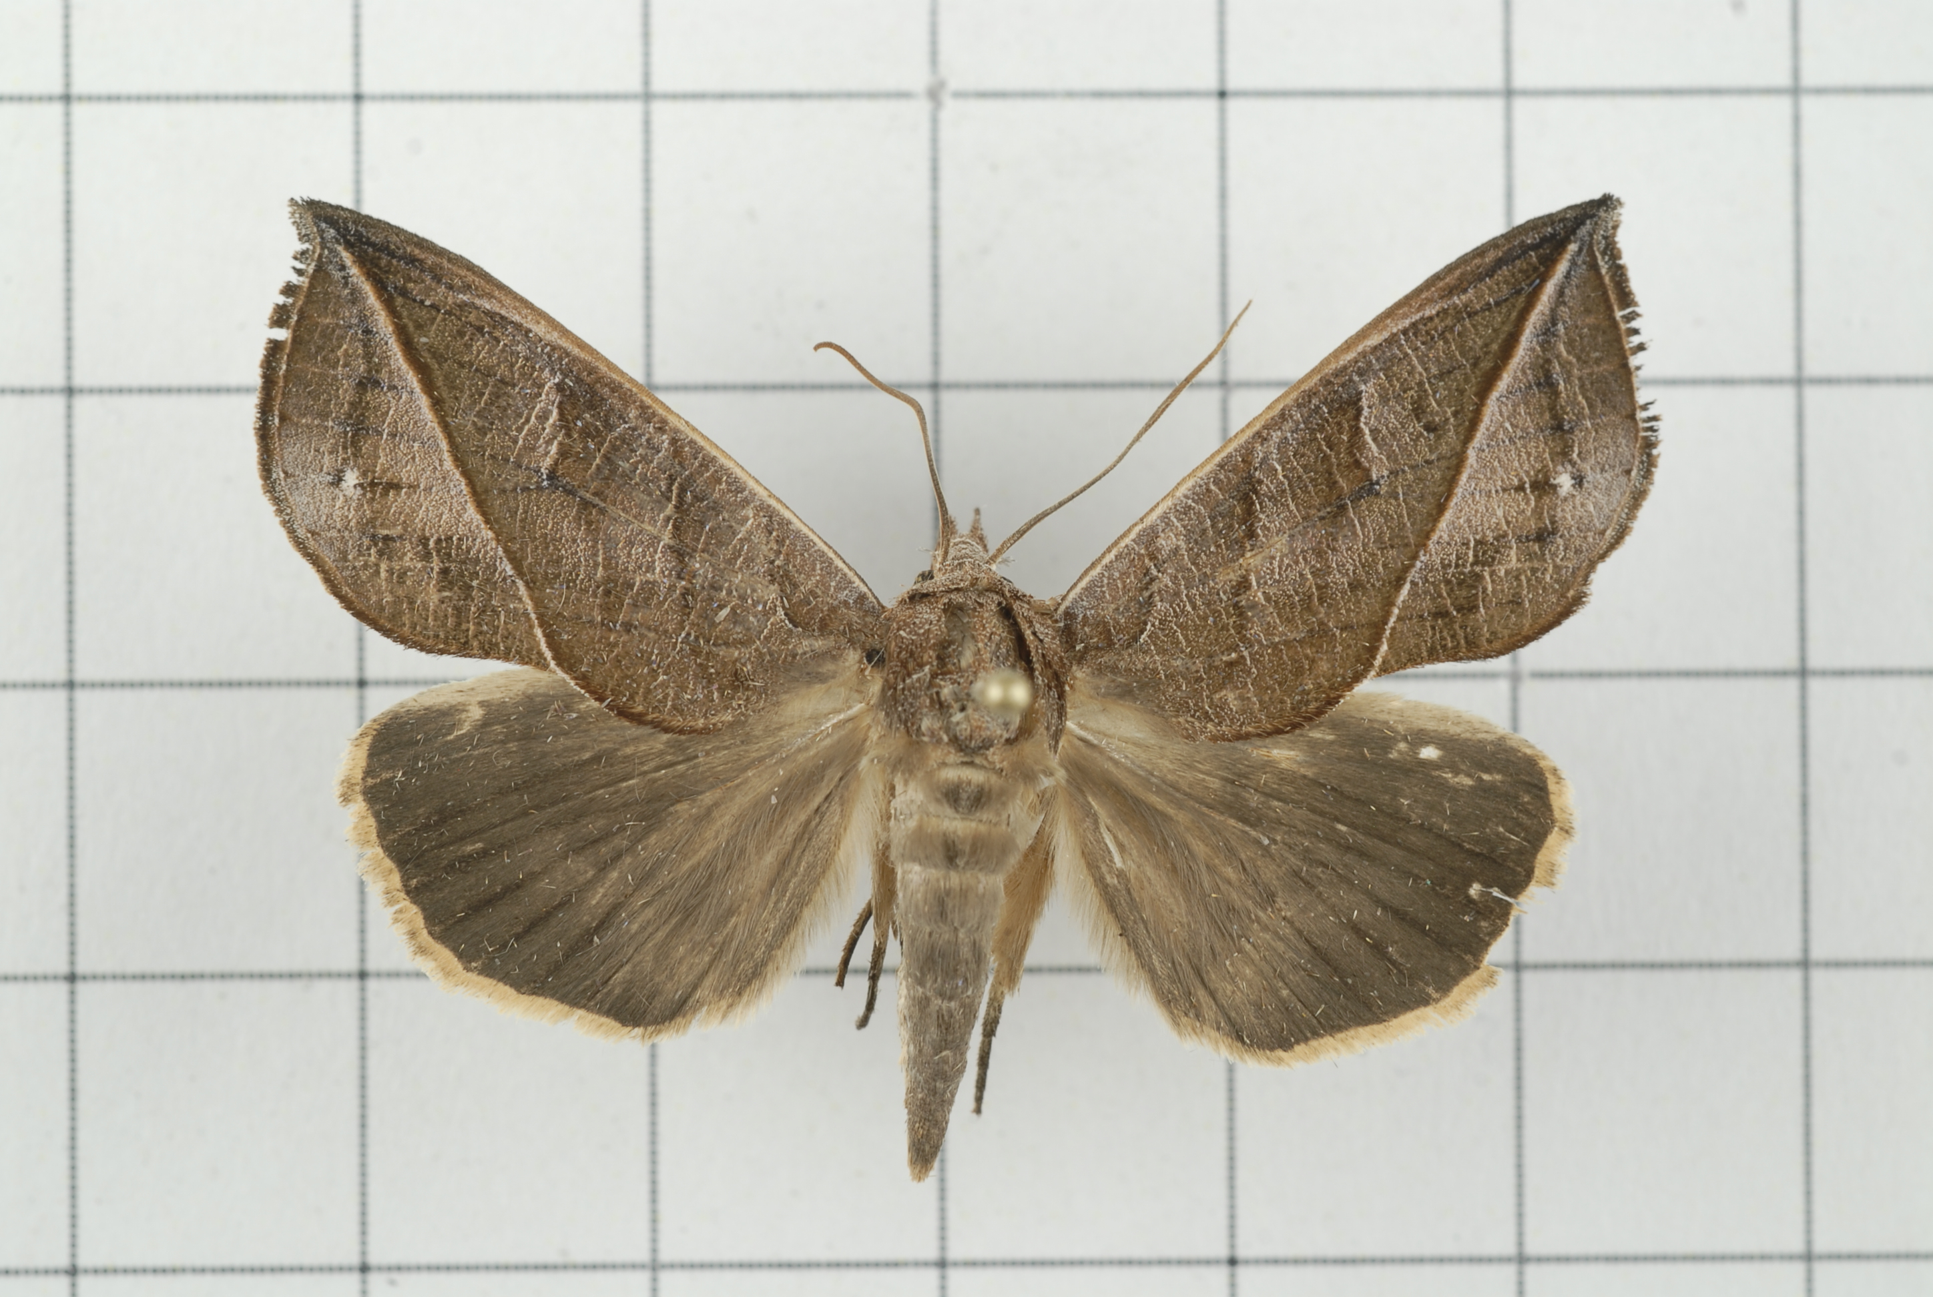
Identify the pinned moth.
Calyptra orthograpta
